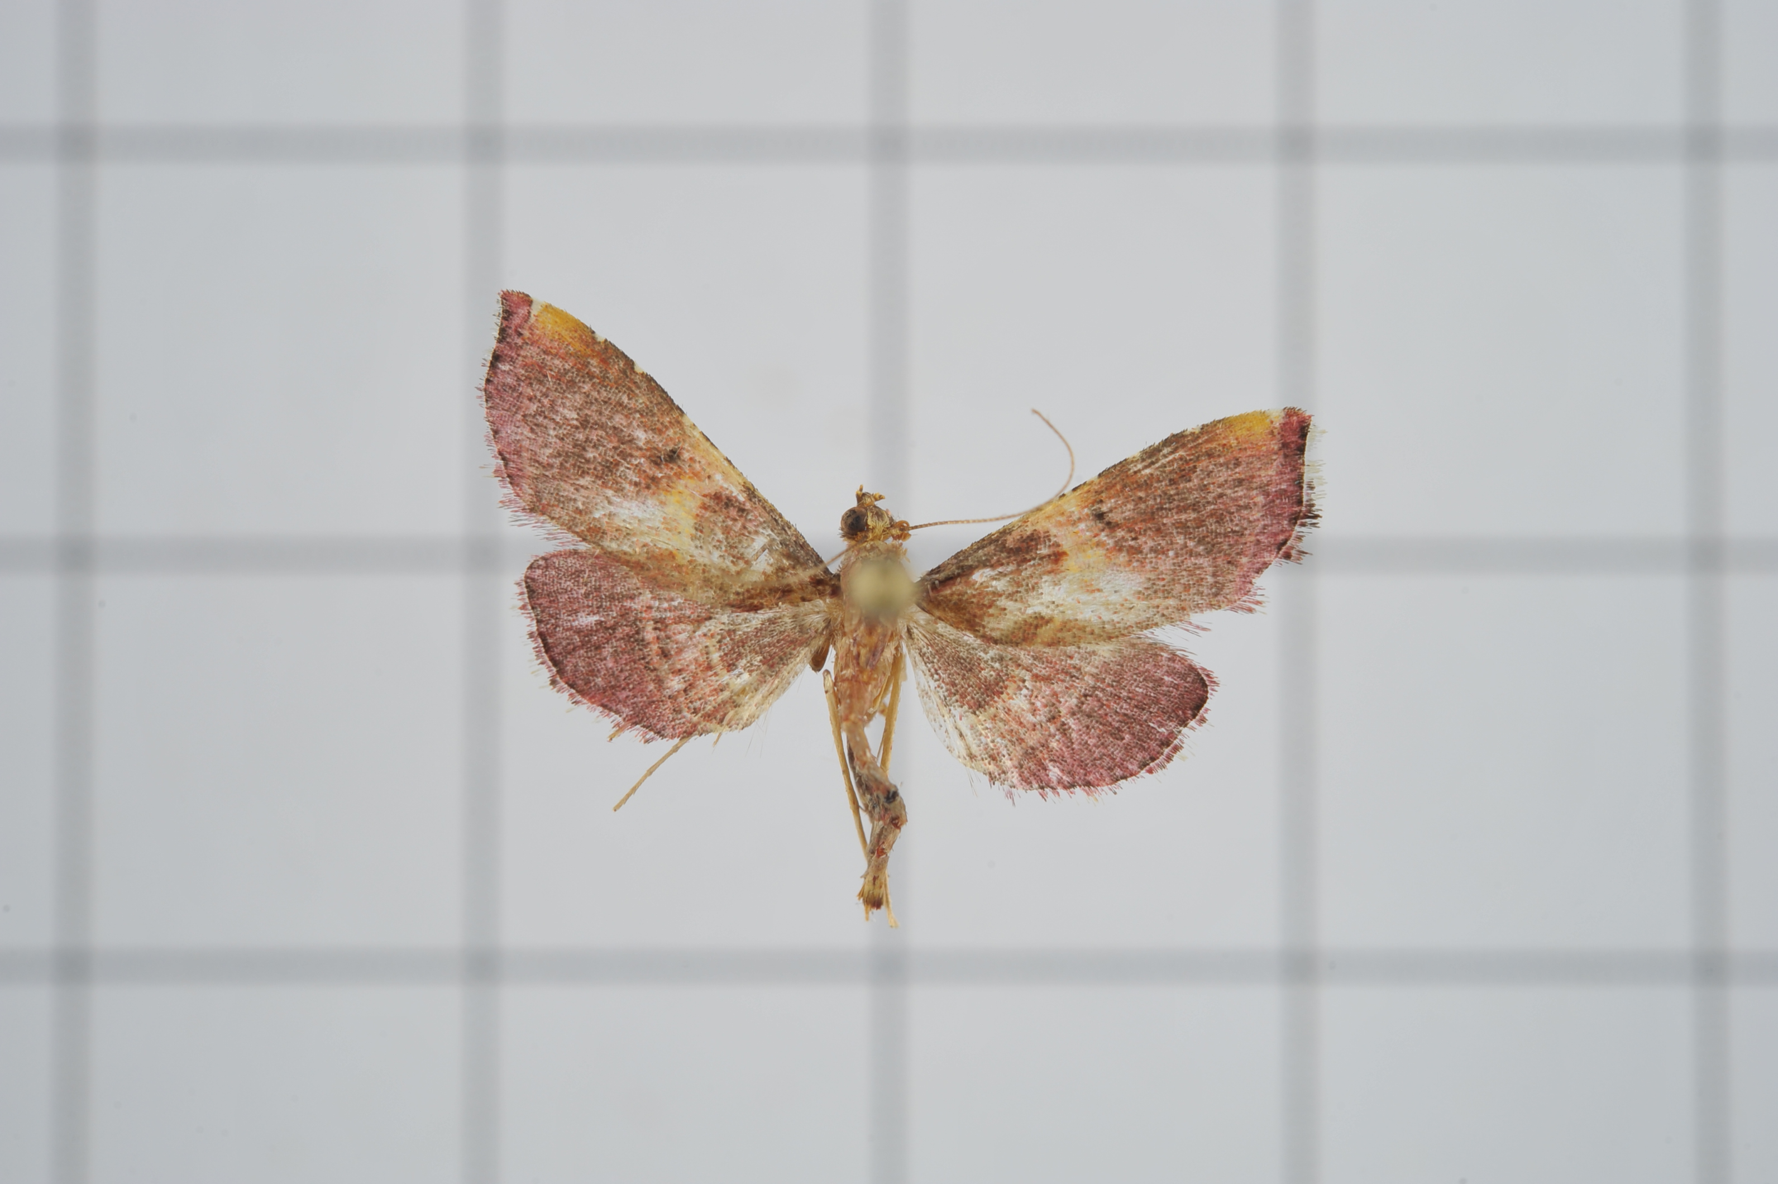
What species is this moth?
Endotricha mesenterialis
